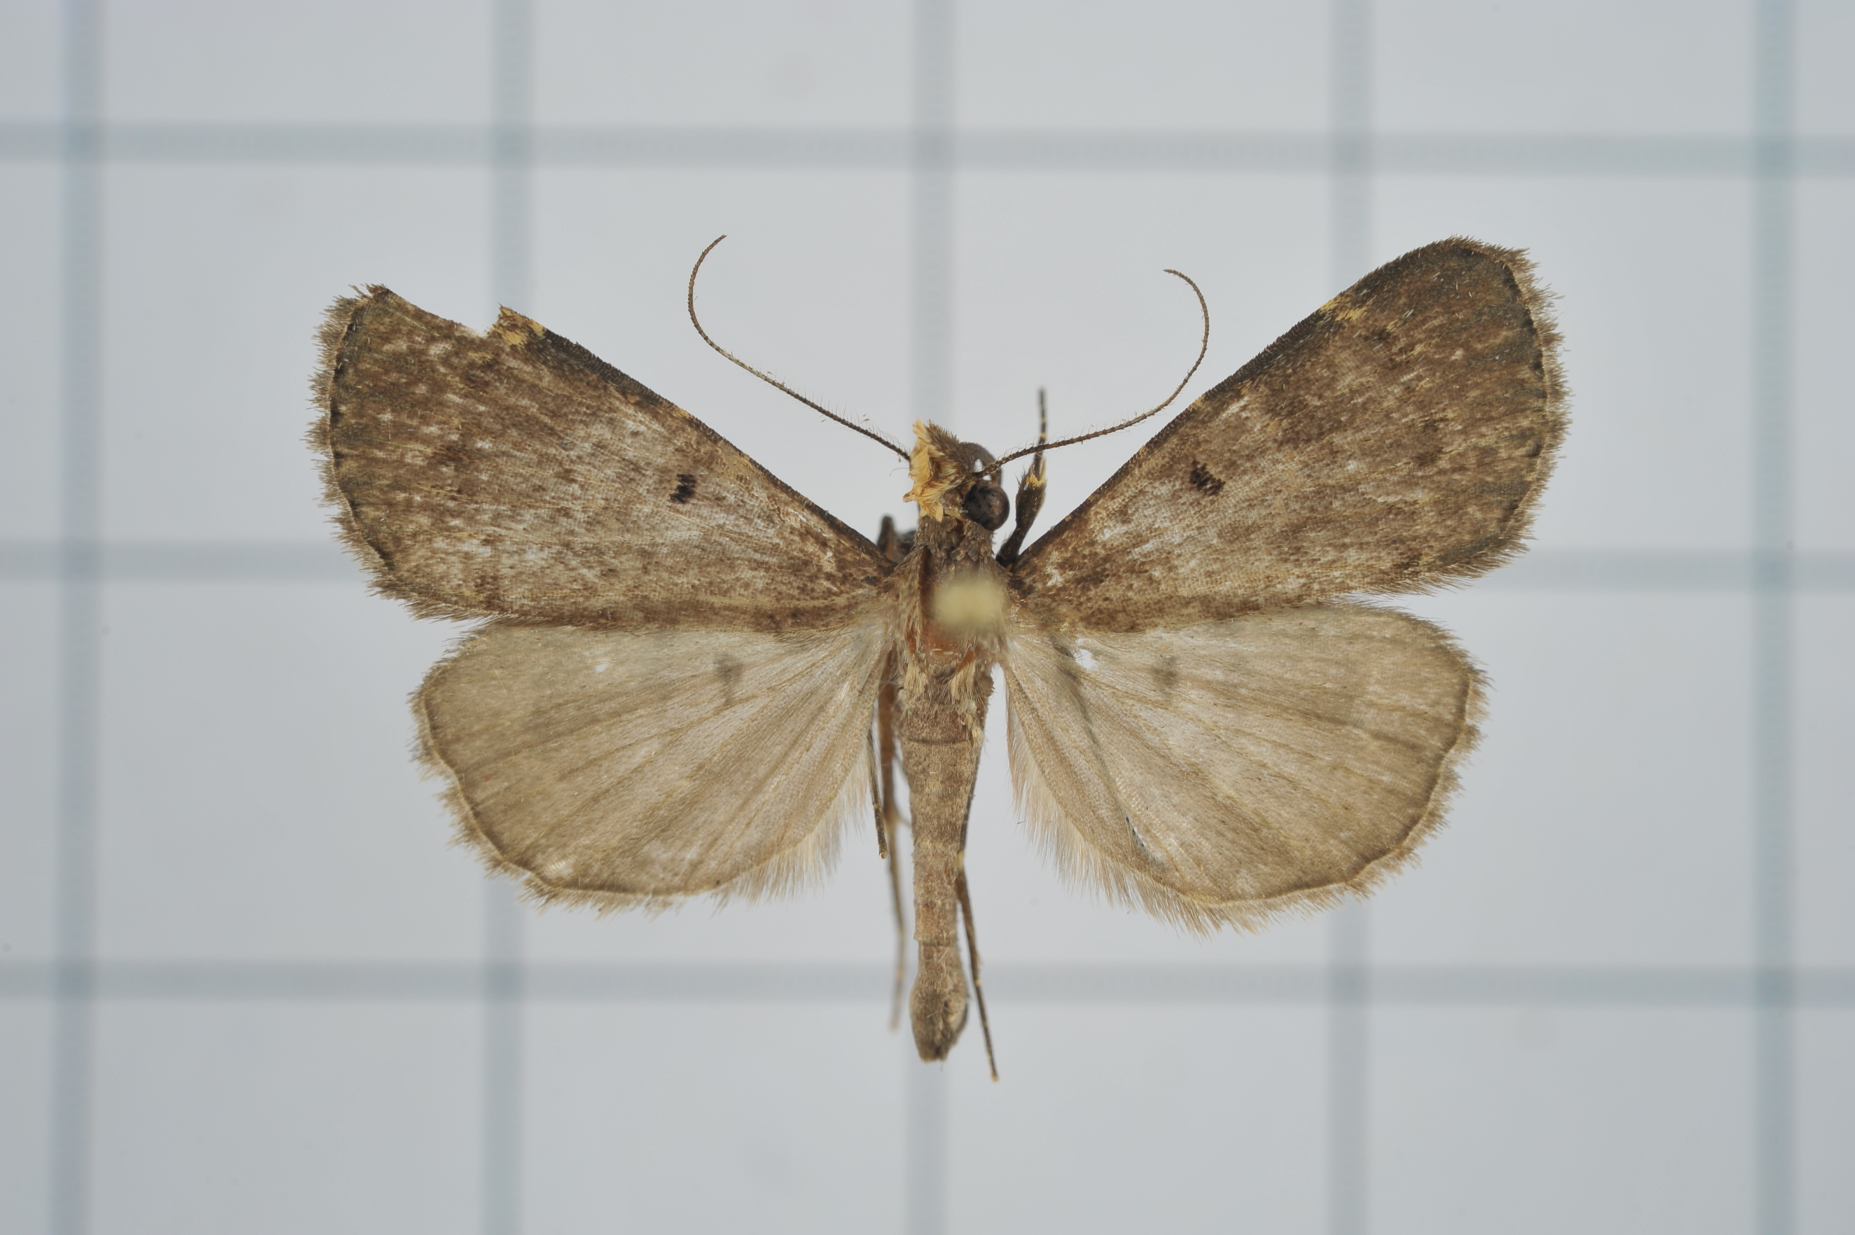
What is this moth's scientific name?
Hydrillodes nilgirialis
